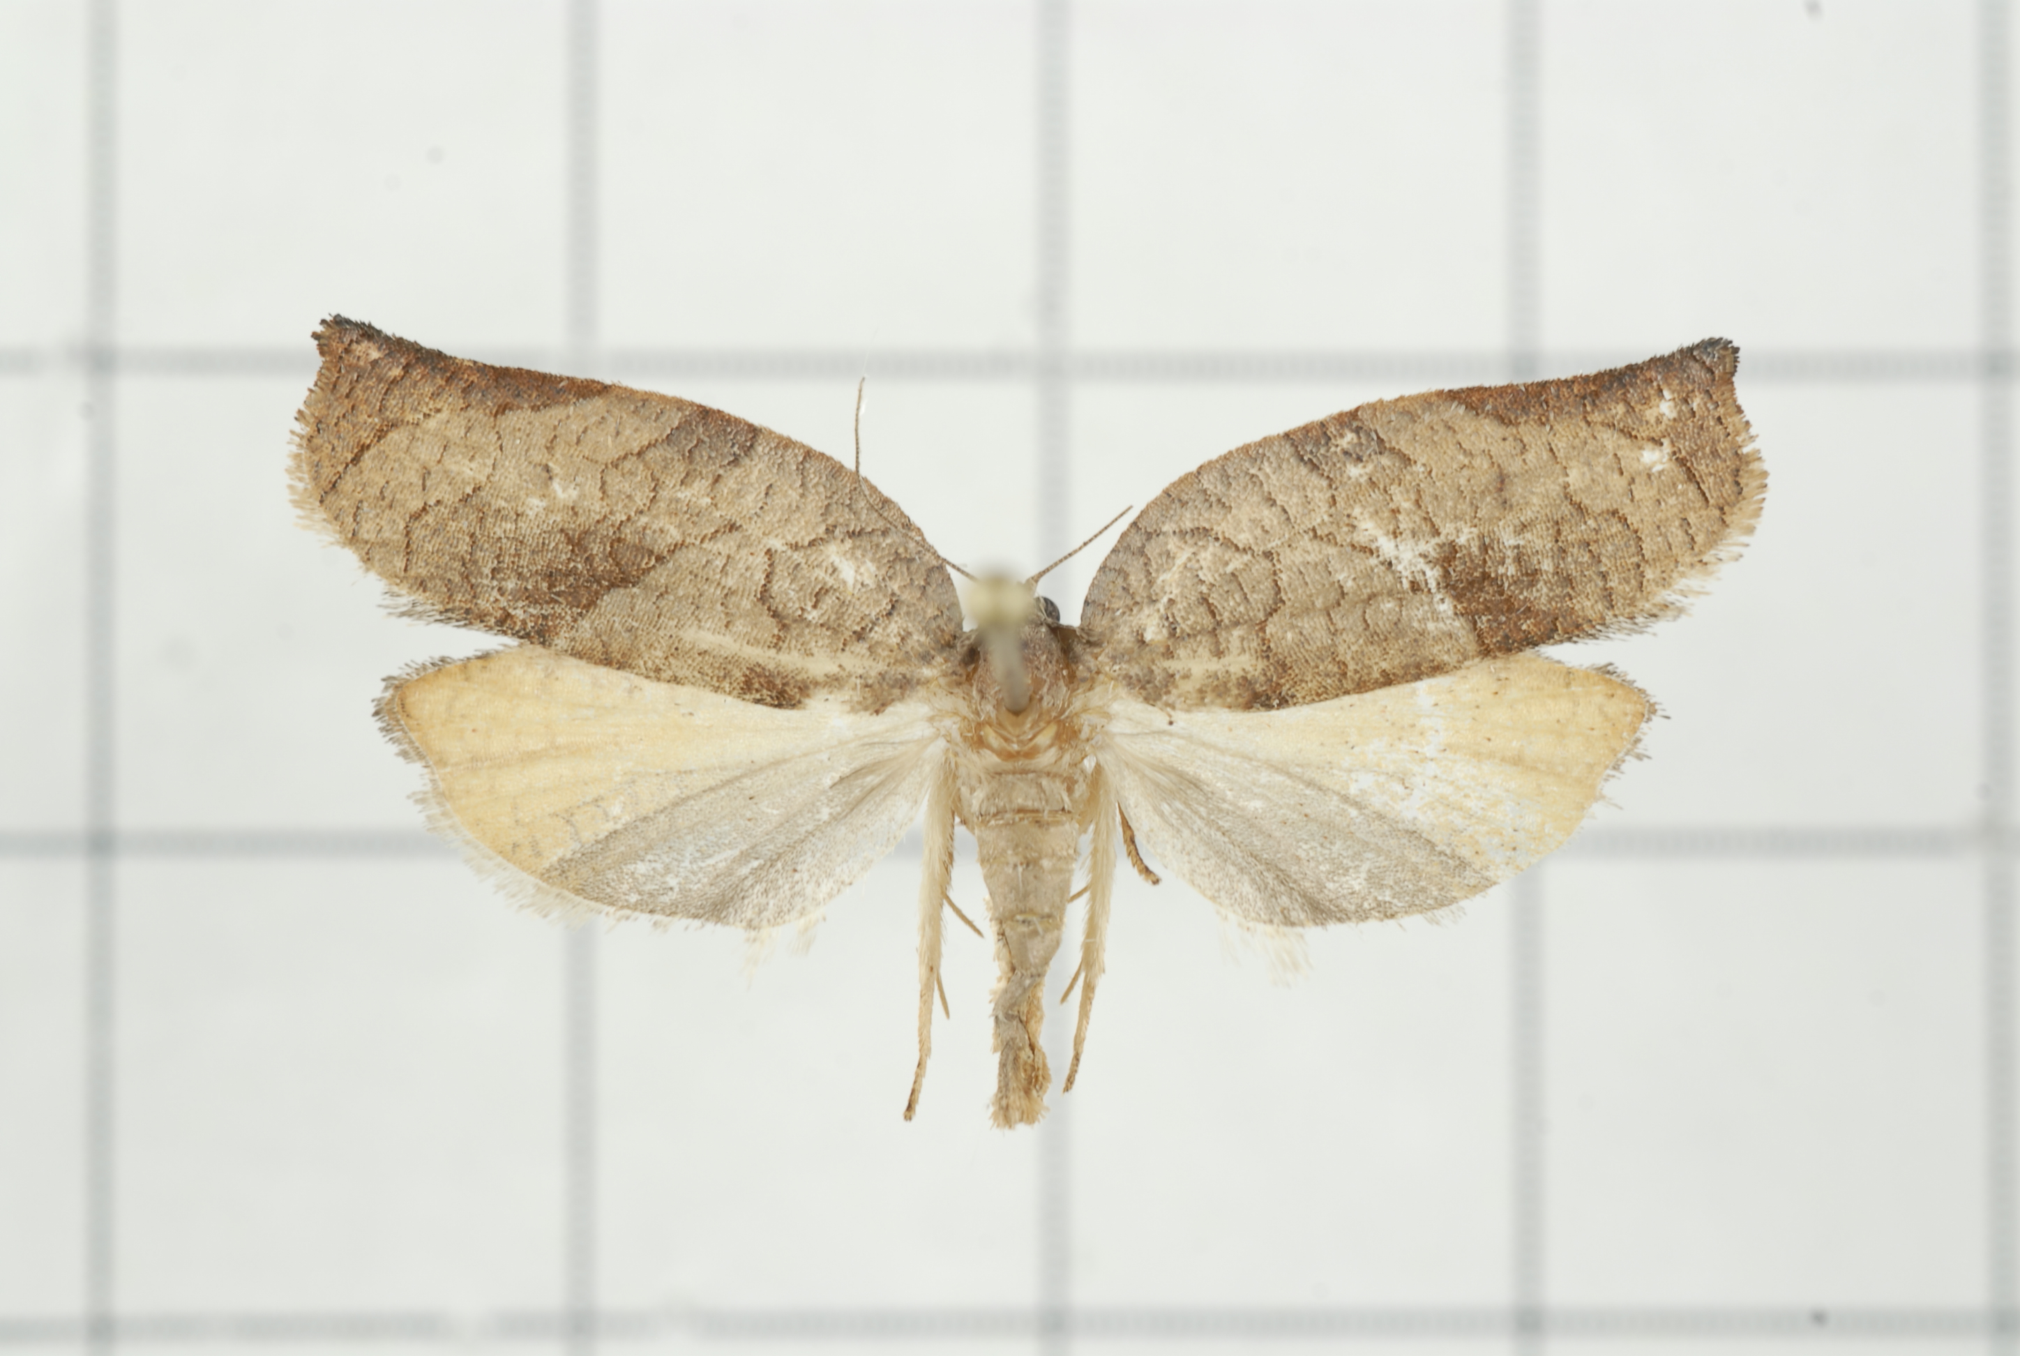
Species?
Homona magnanima
